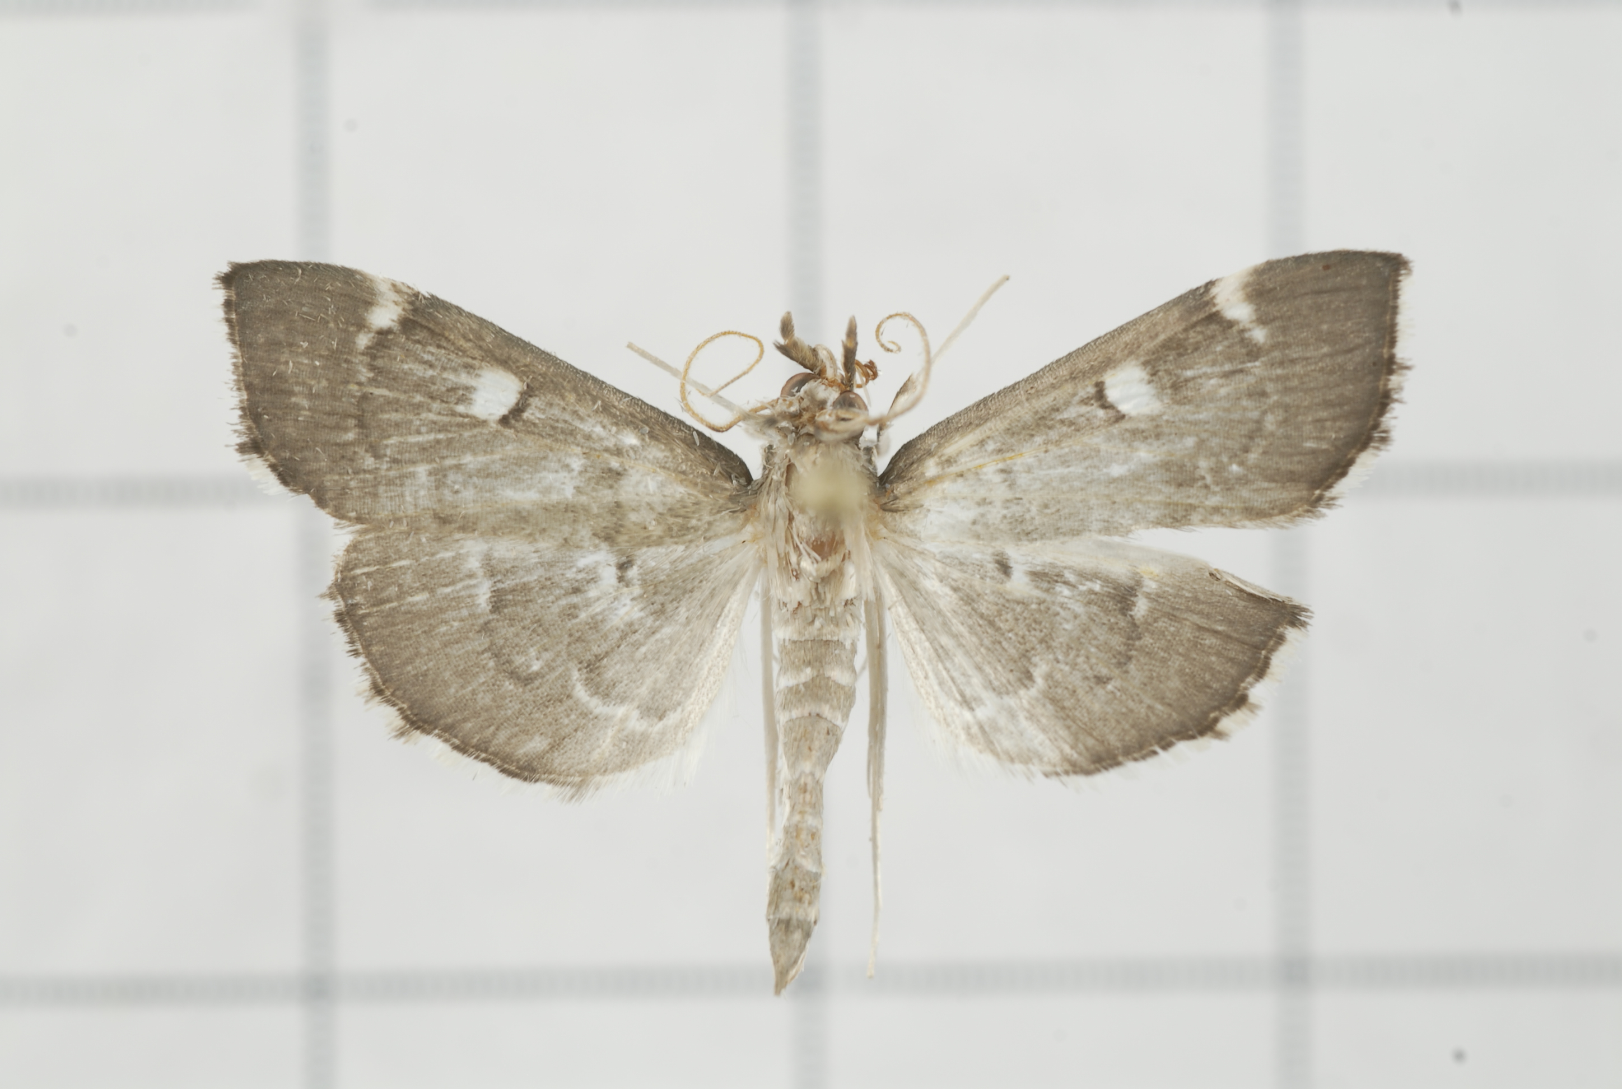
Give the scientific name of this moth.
Protonoceras capitalis
